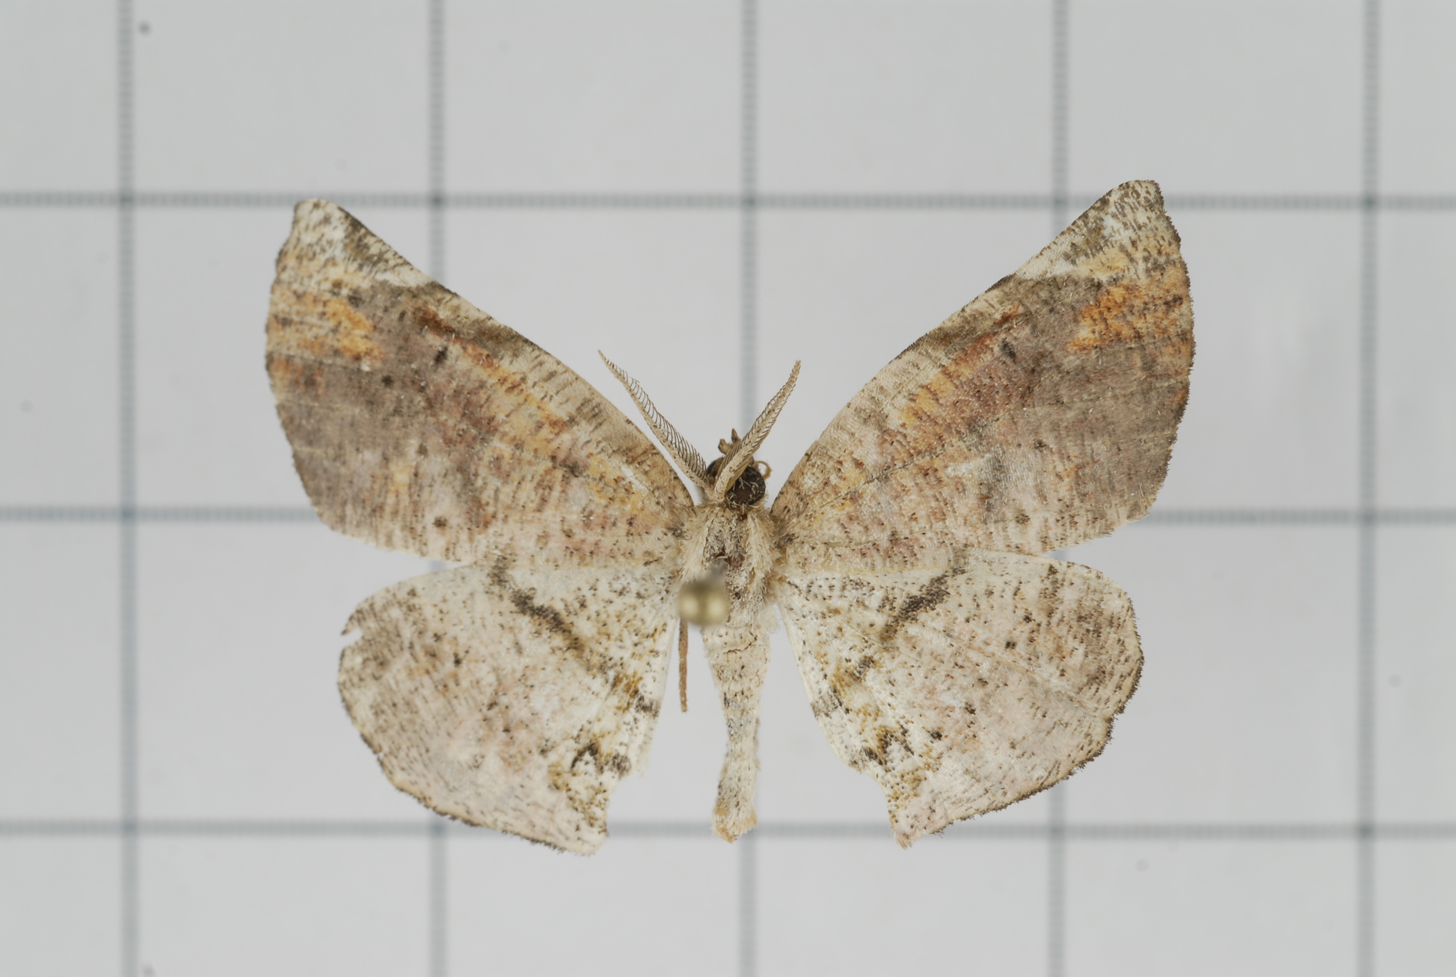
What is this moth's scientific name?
Agaraeus discolor
